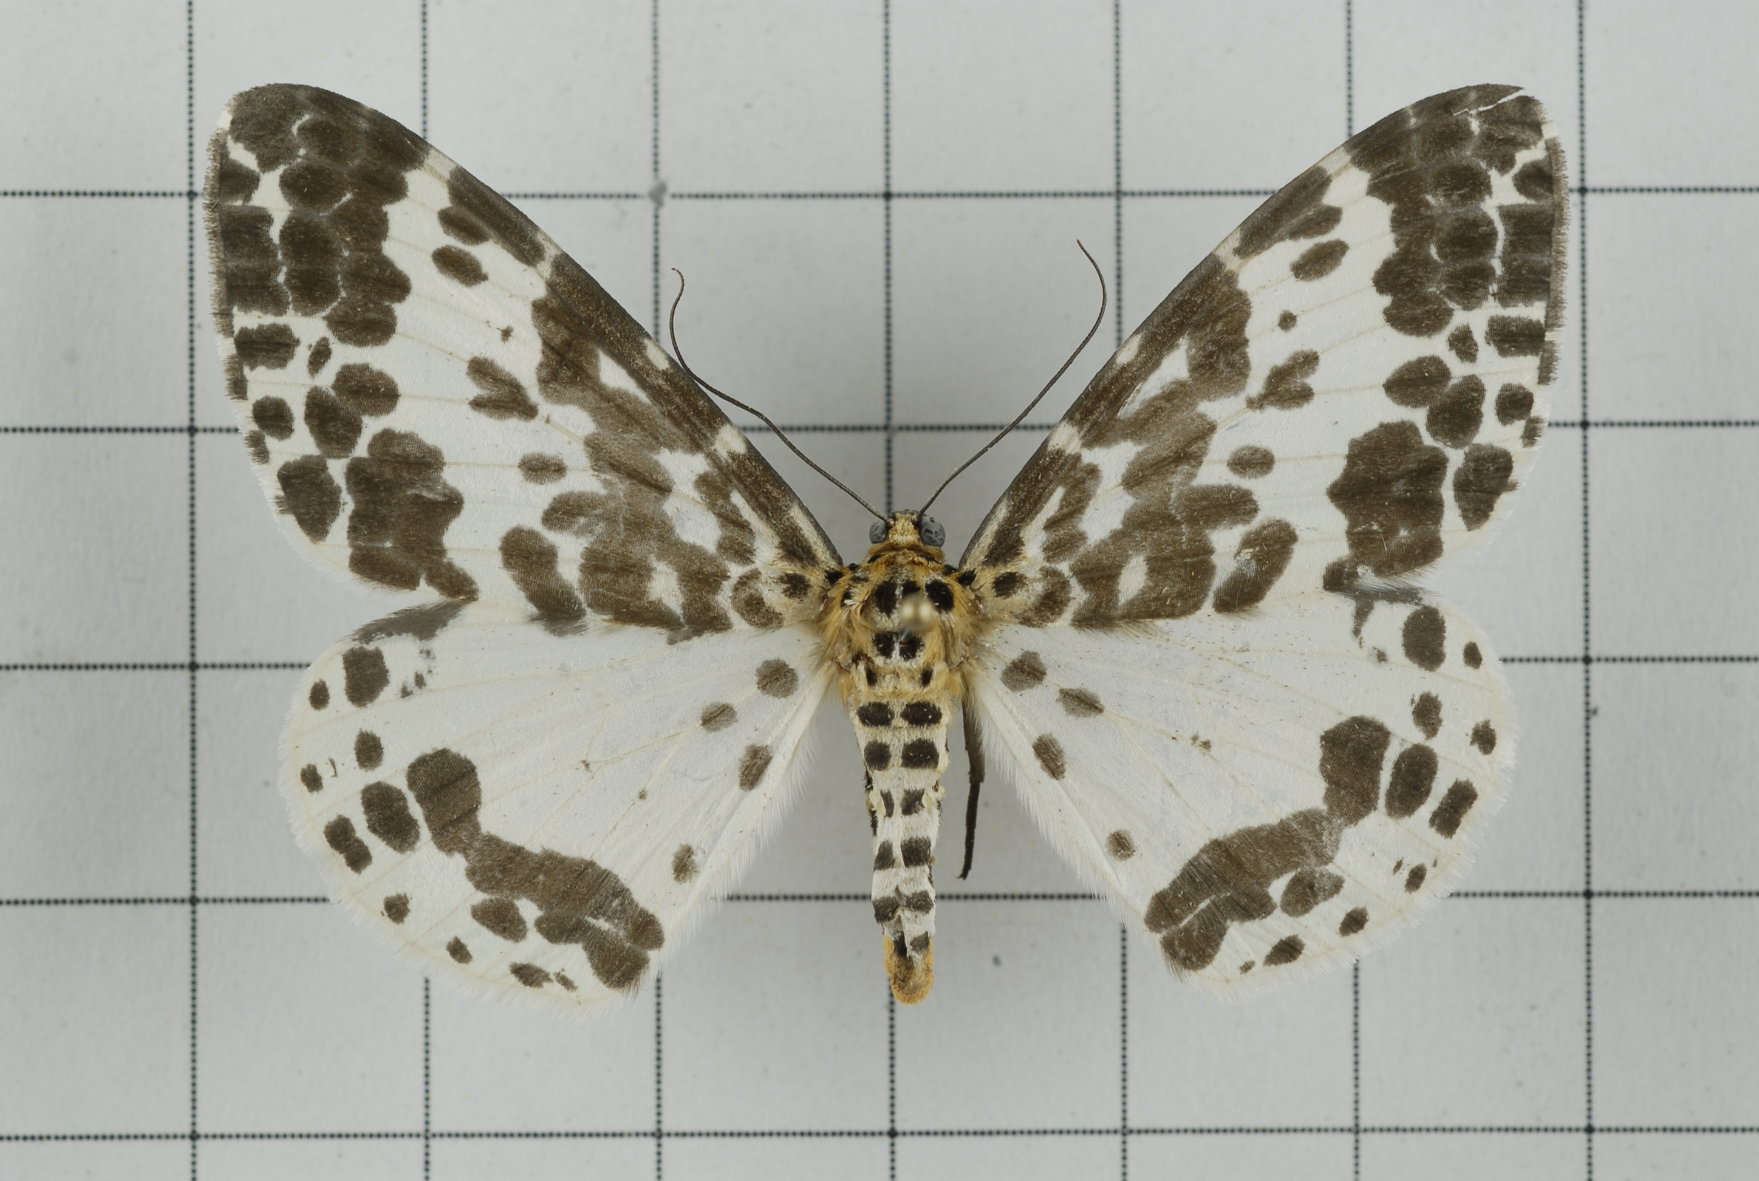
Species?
Pogonopygia pavida pavida
